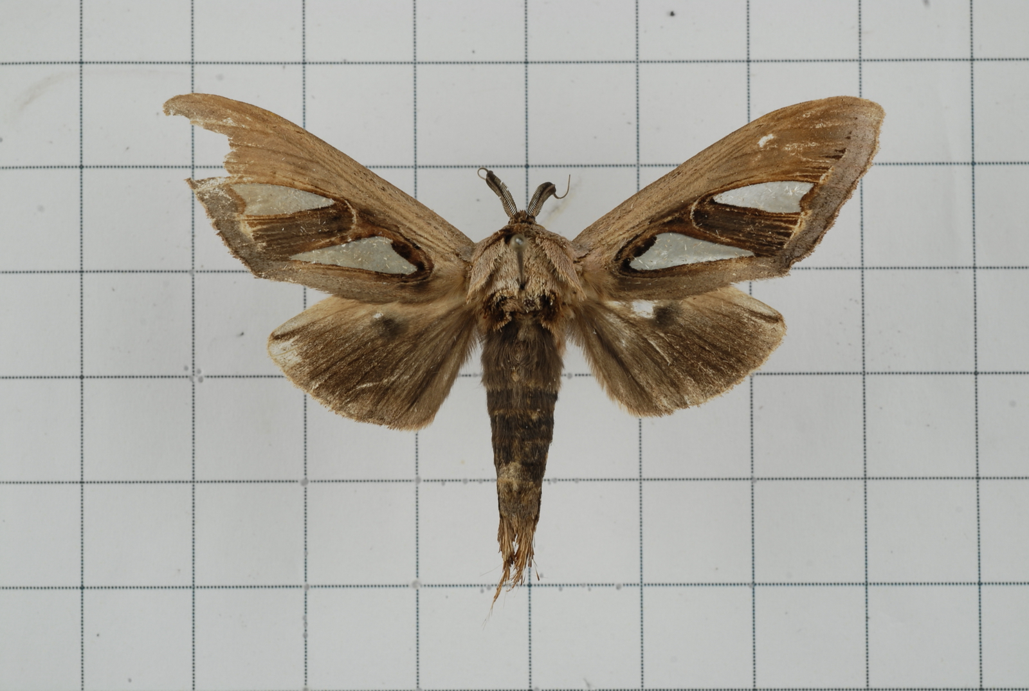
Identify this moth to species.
Tarsolepis japonica
